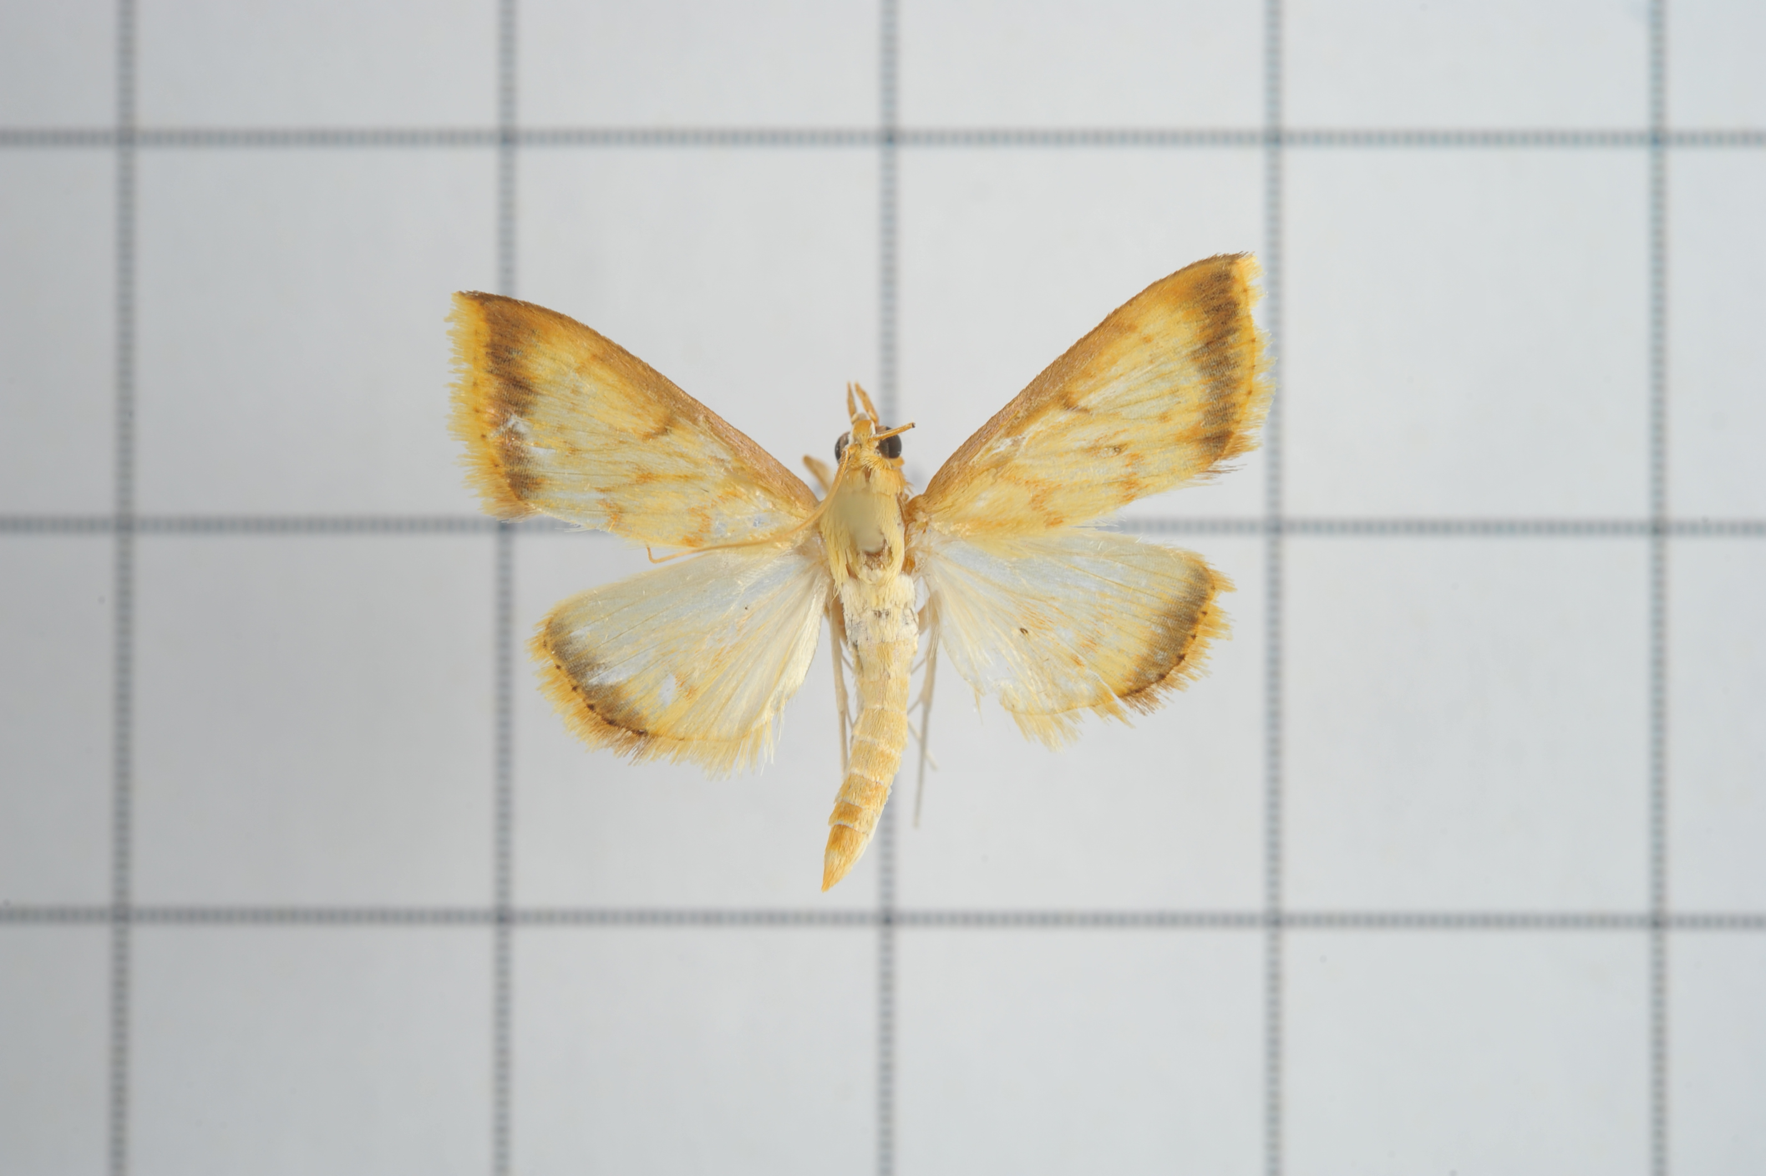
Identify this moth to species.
Nephelobotys habisalis
